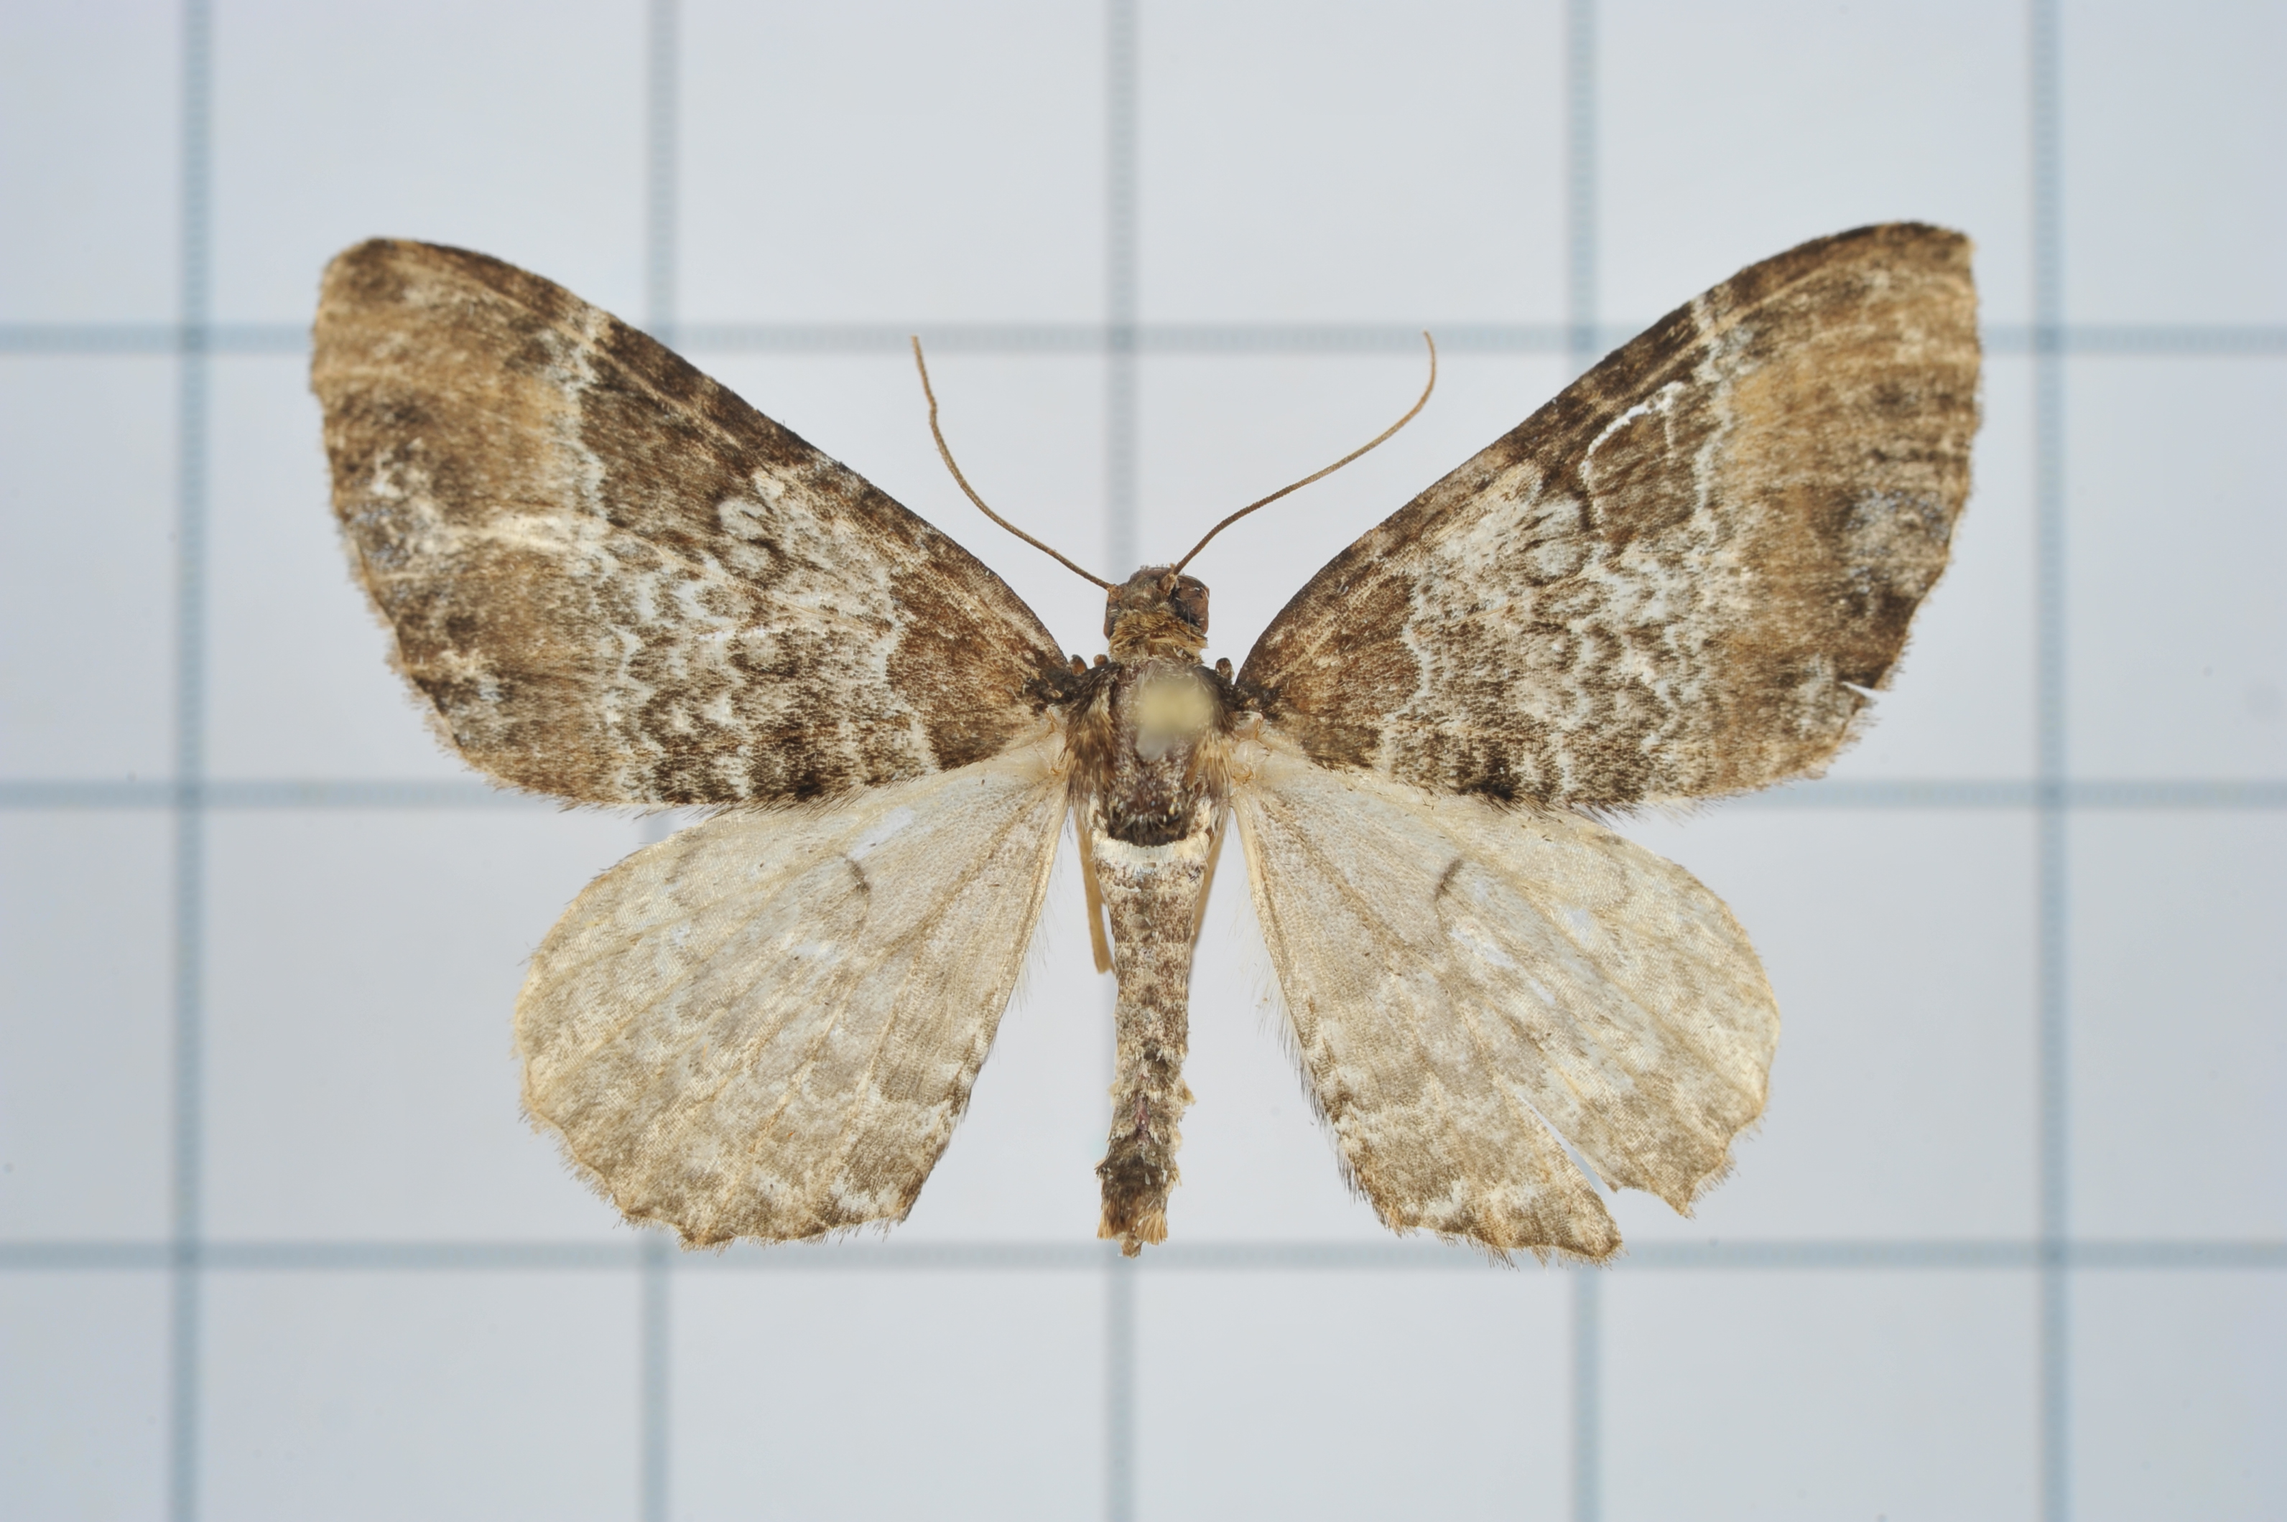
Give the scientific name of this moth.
Melanthia catenaria mesozona
